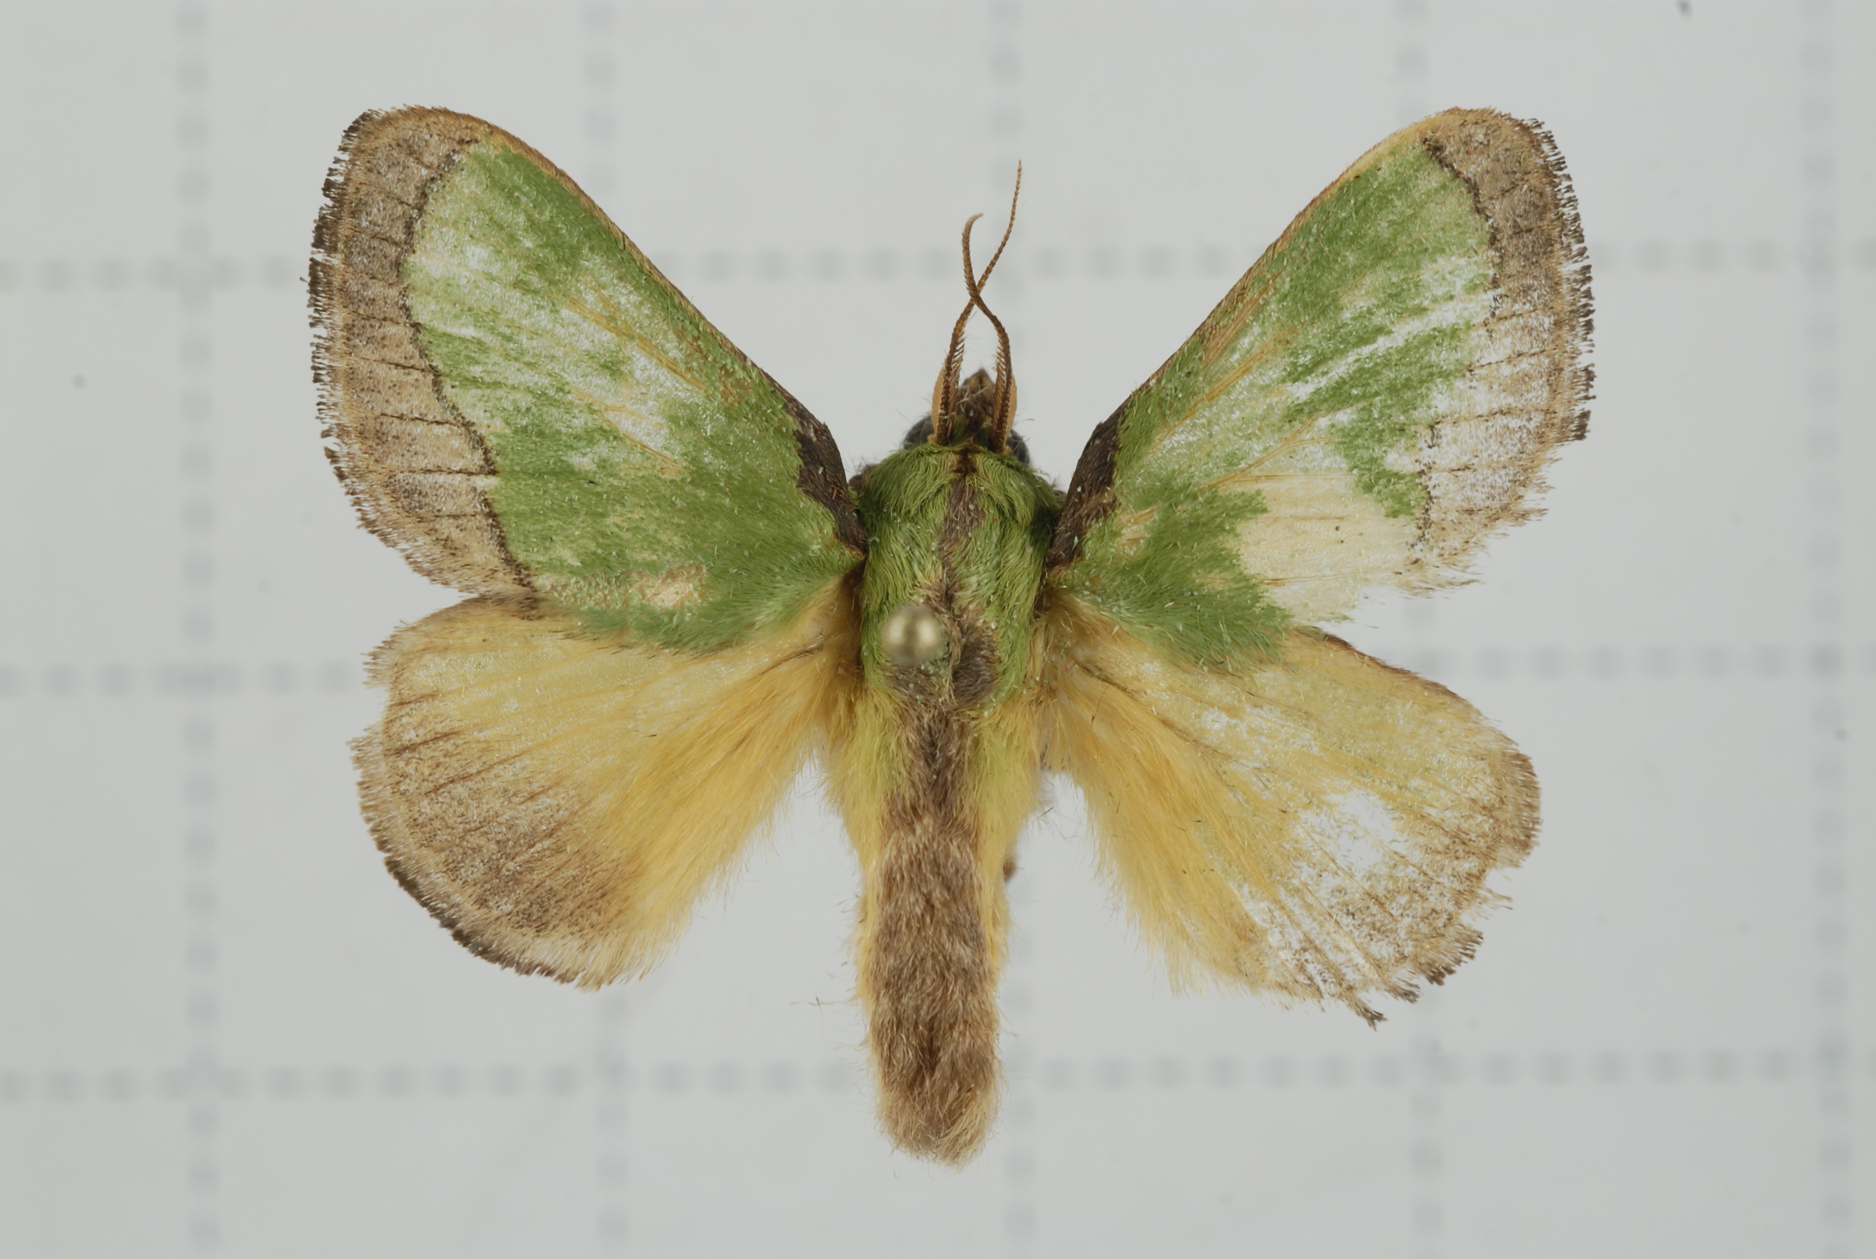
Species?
Parasa shirakii
